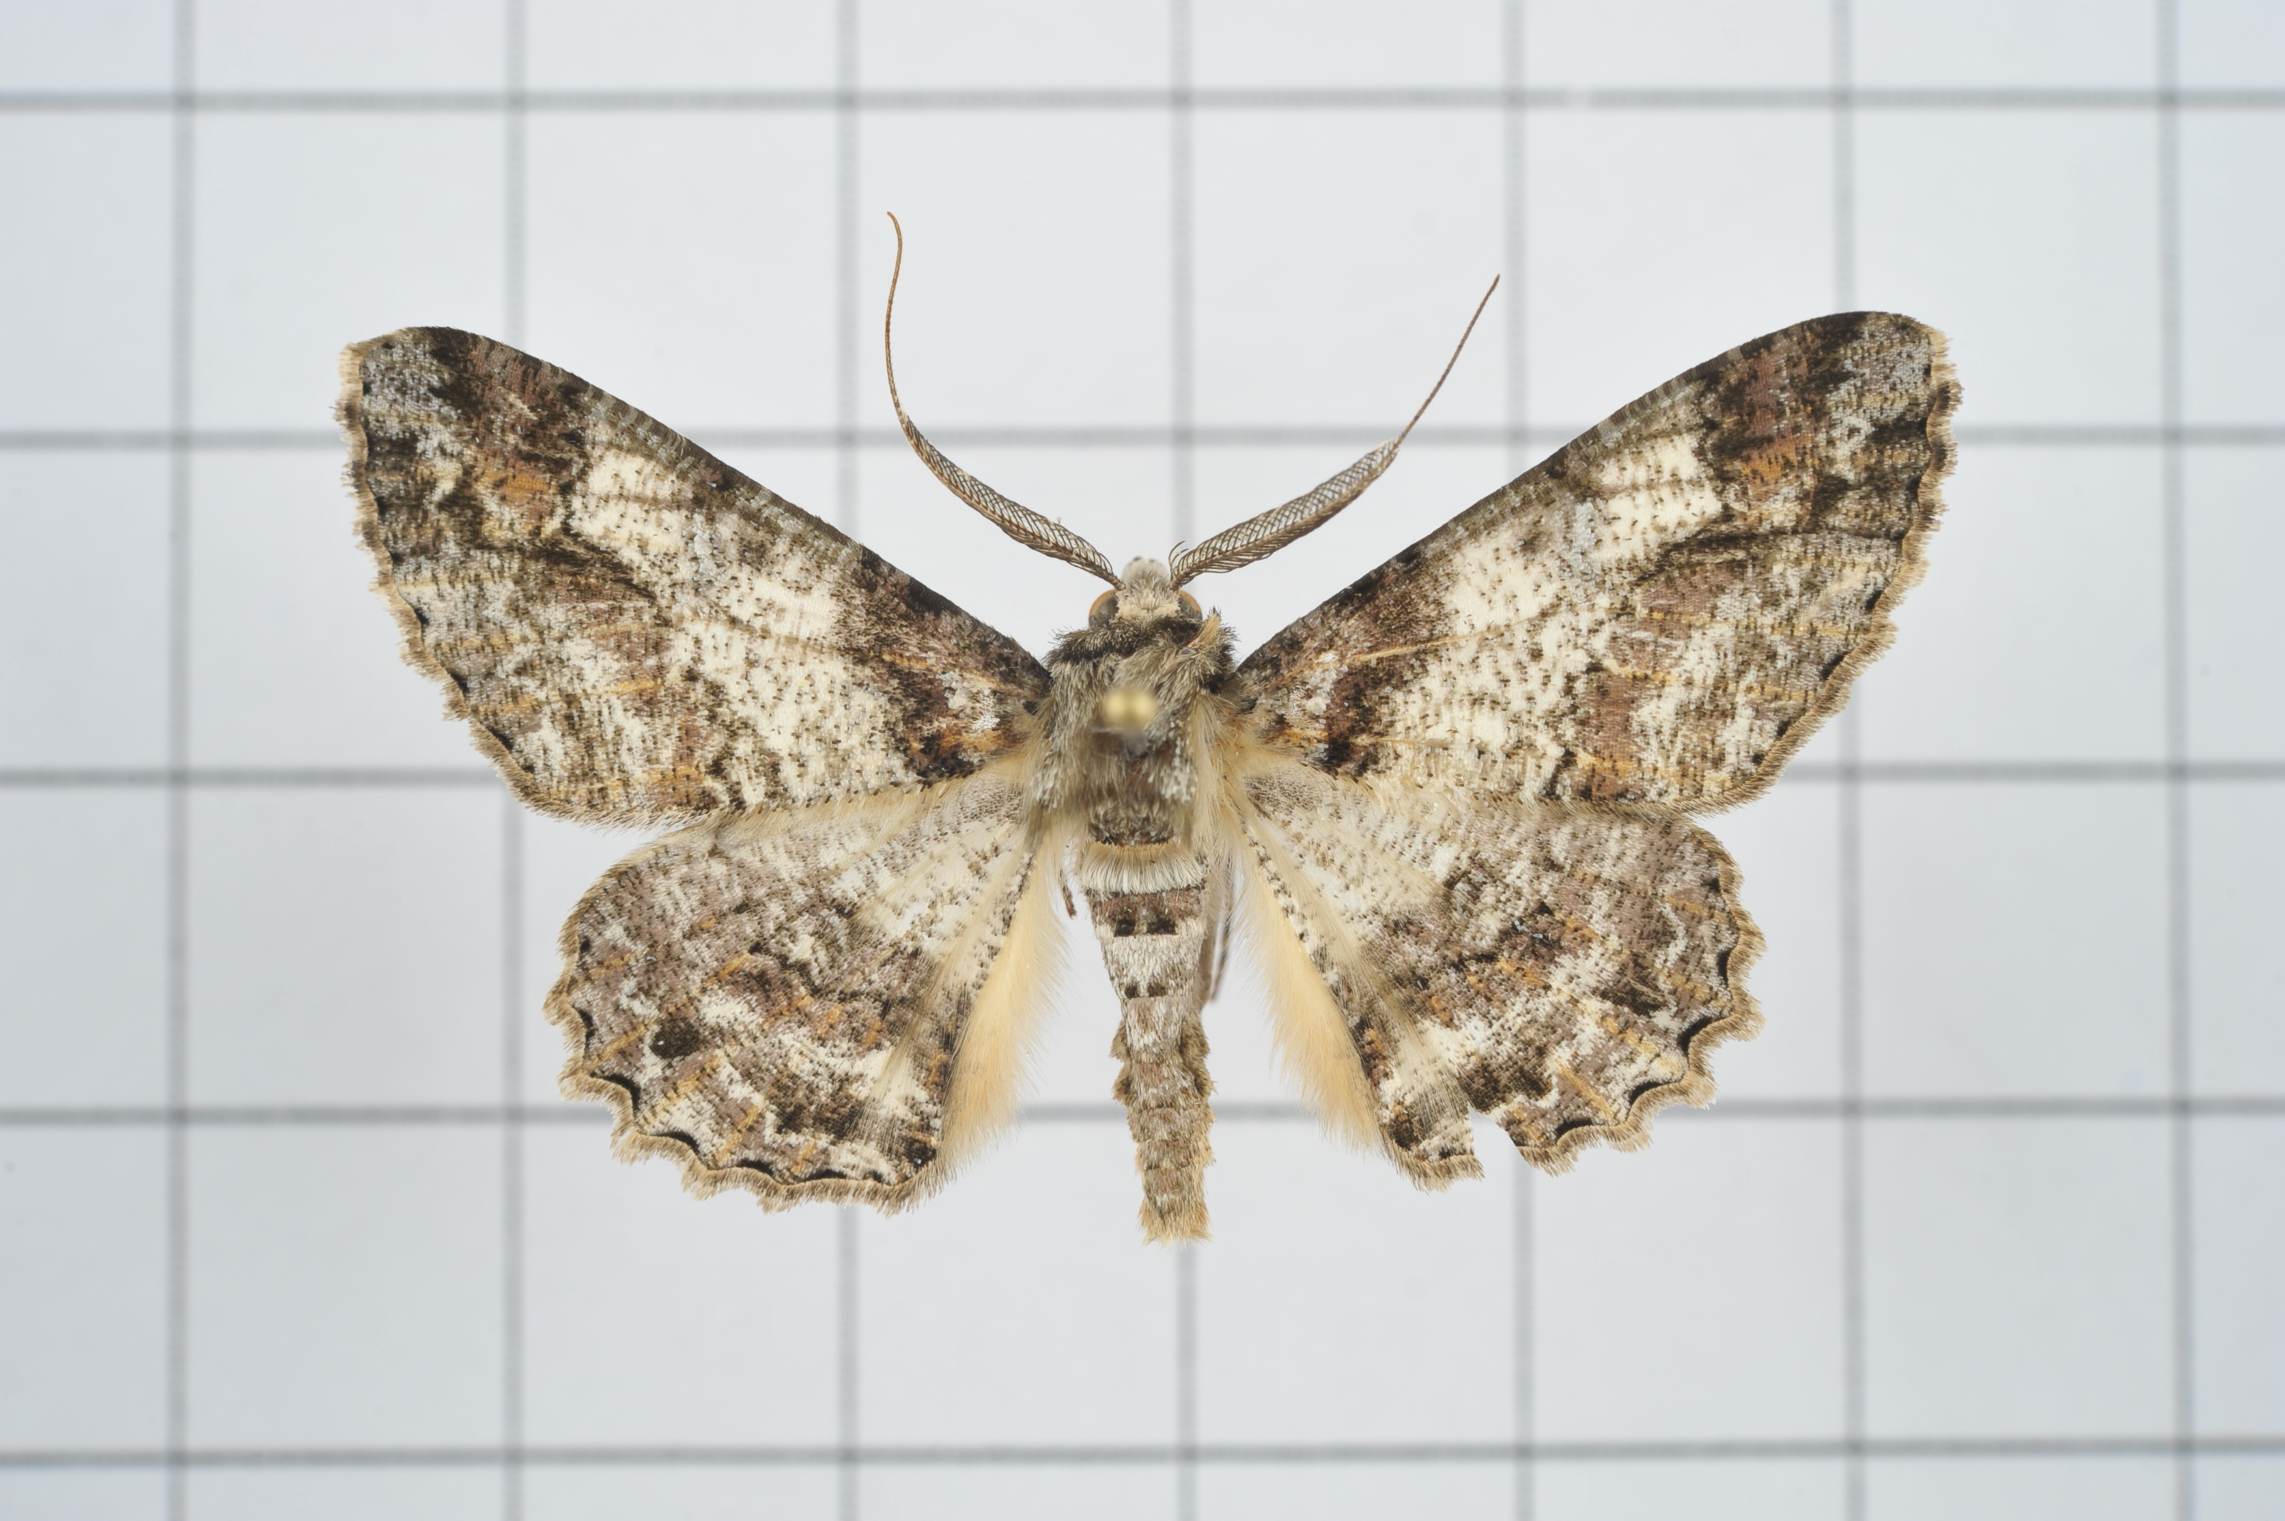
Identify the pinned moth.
Cleora fraterna
